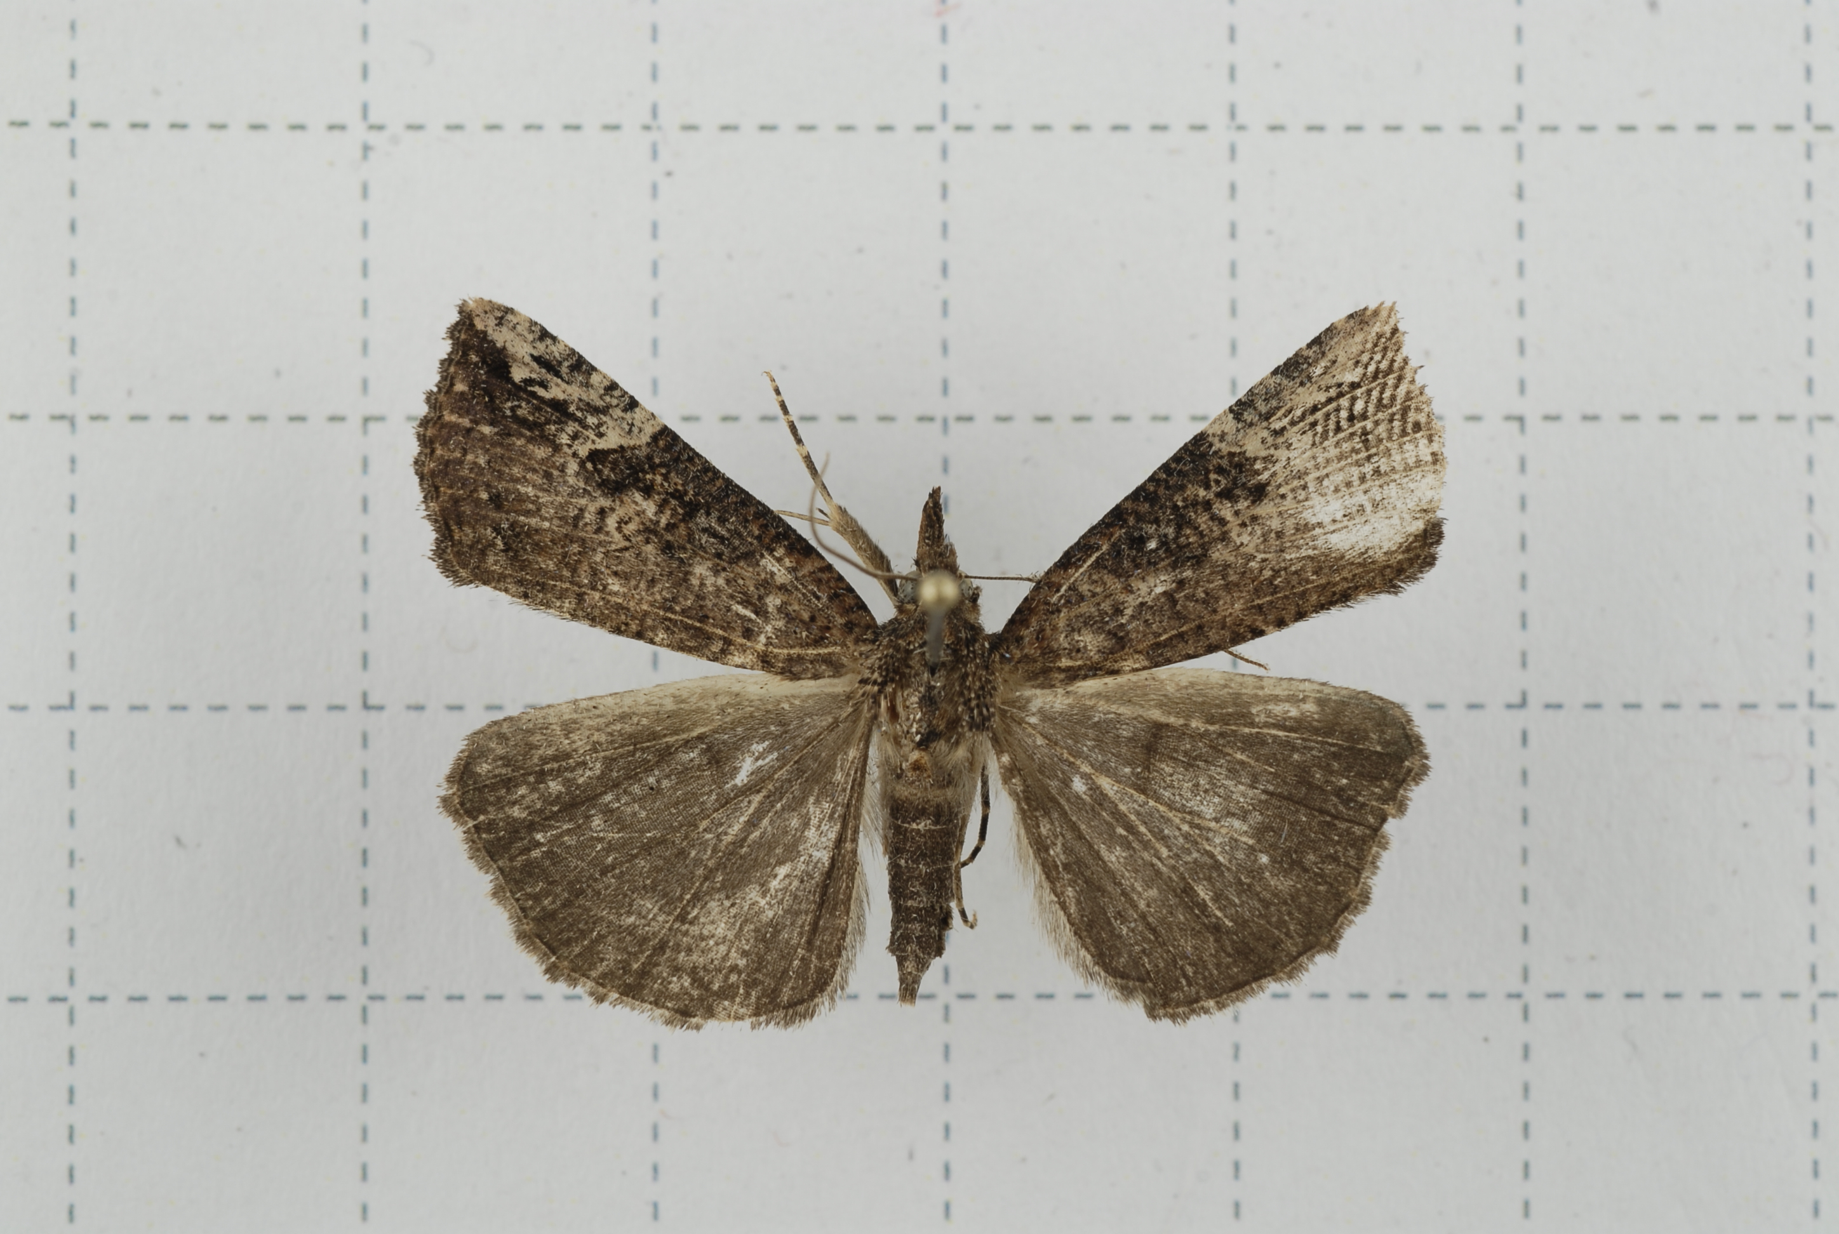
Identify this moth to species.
Hypena tristalis
